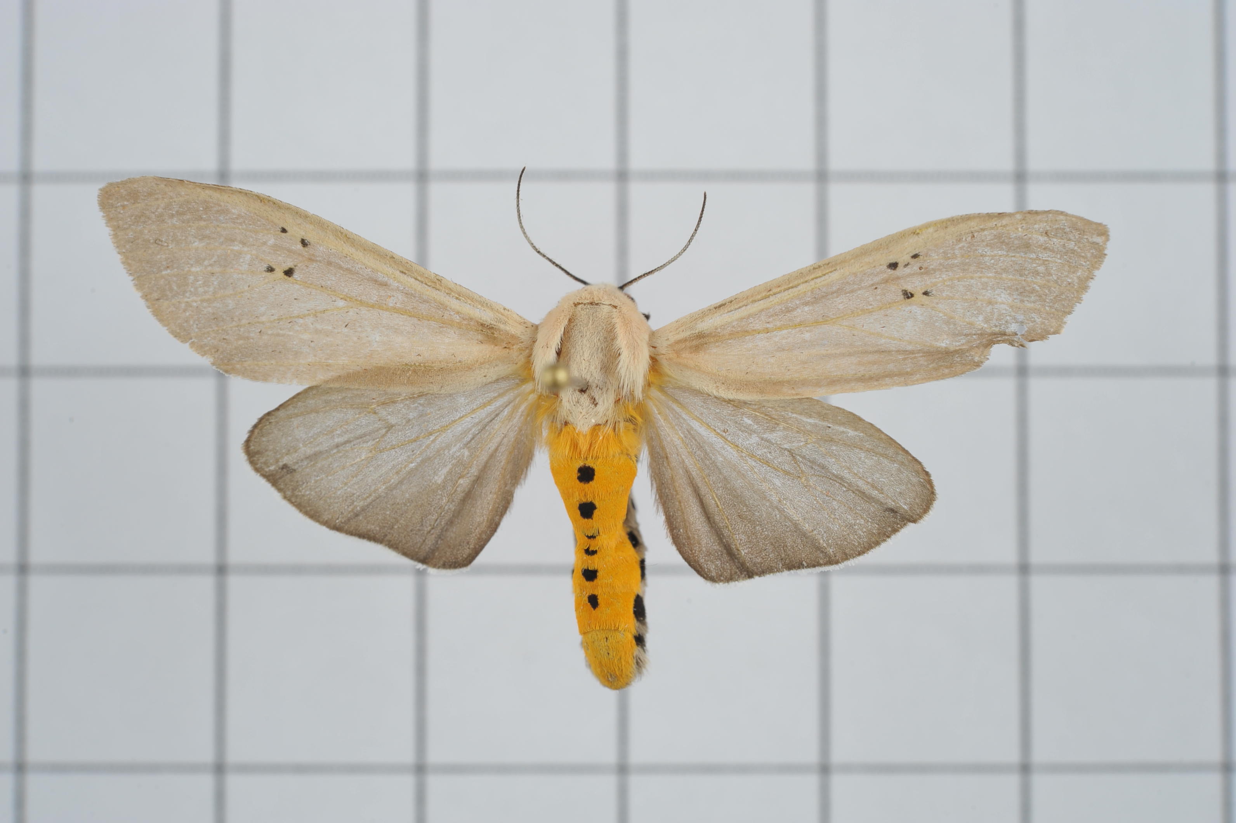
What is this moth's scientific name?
Creatonotos transiens koni
